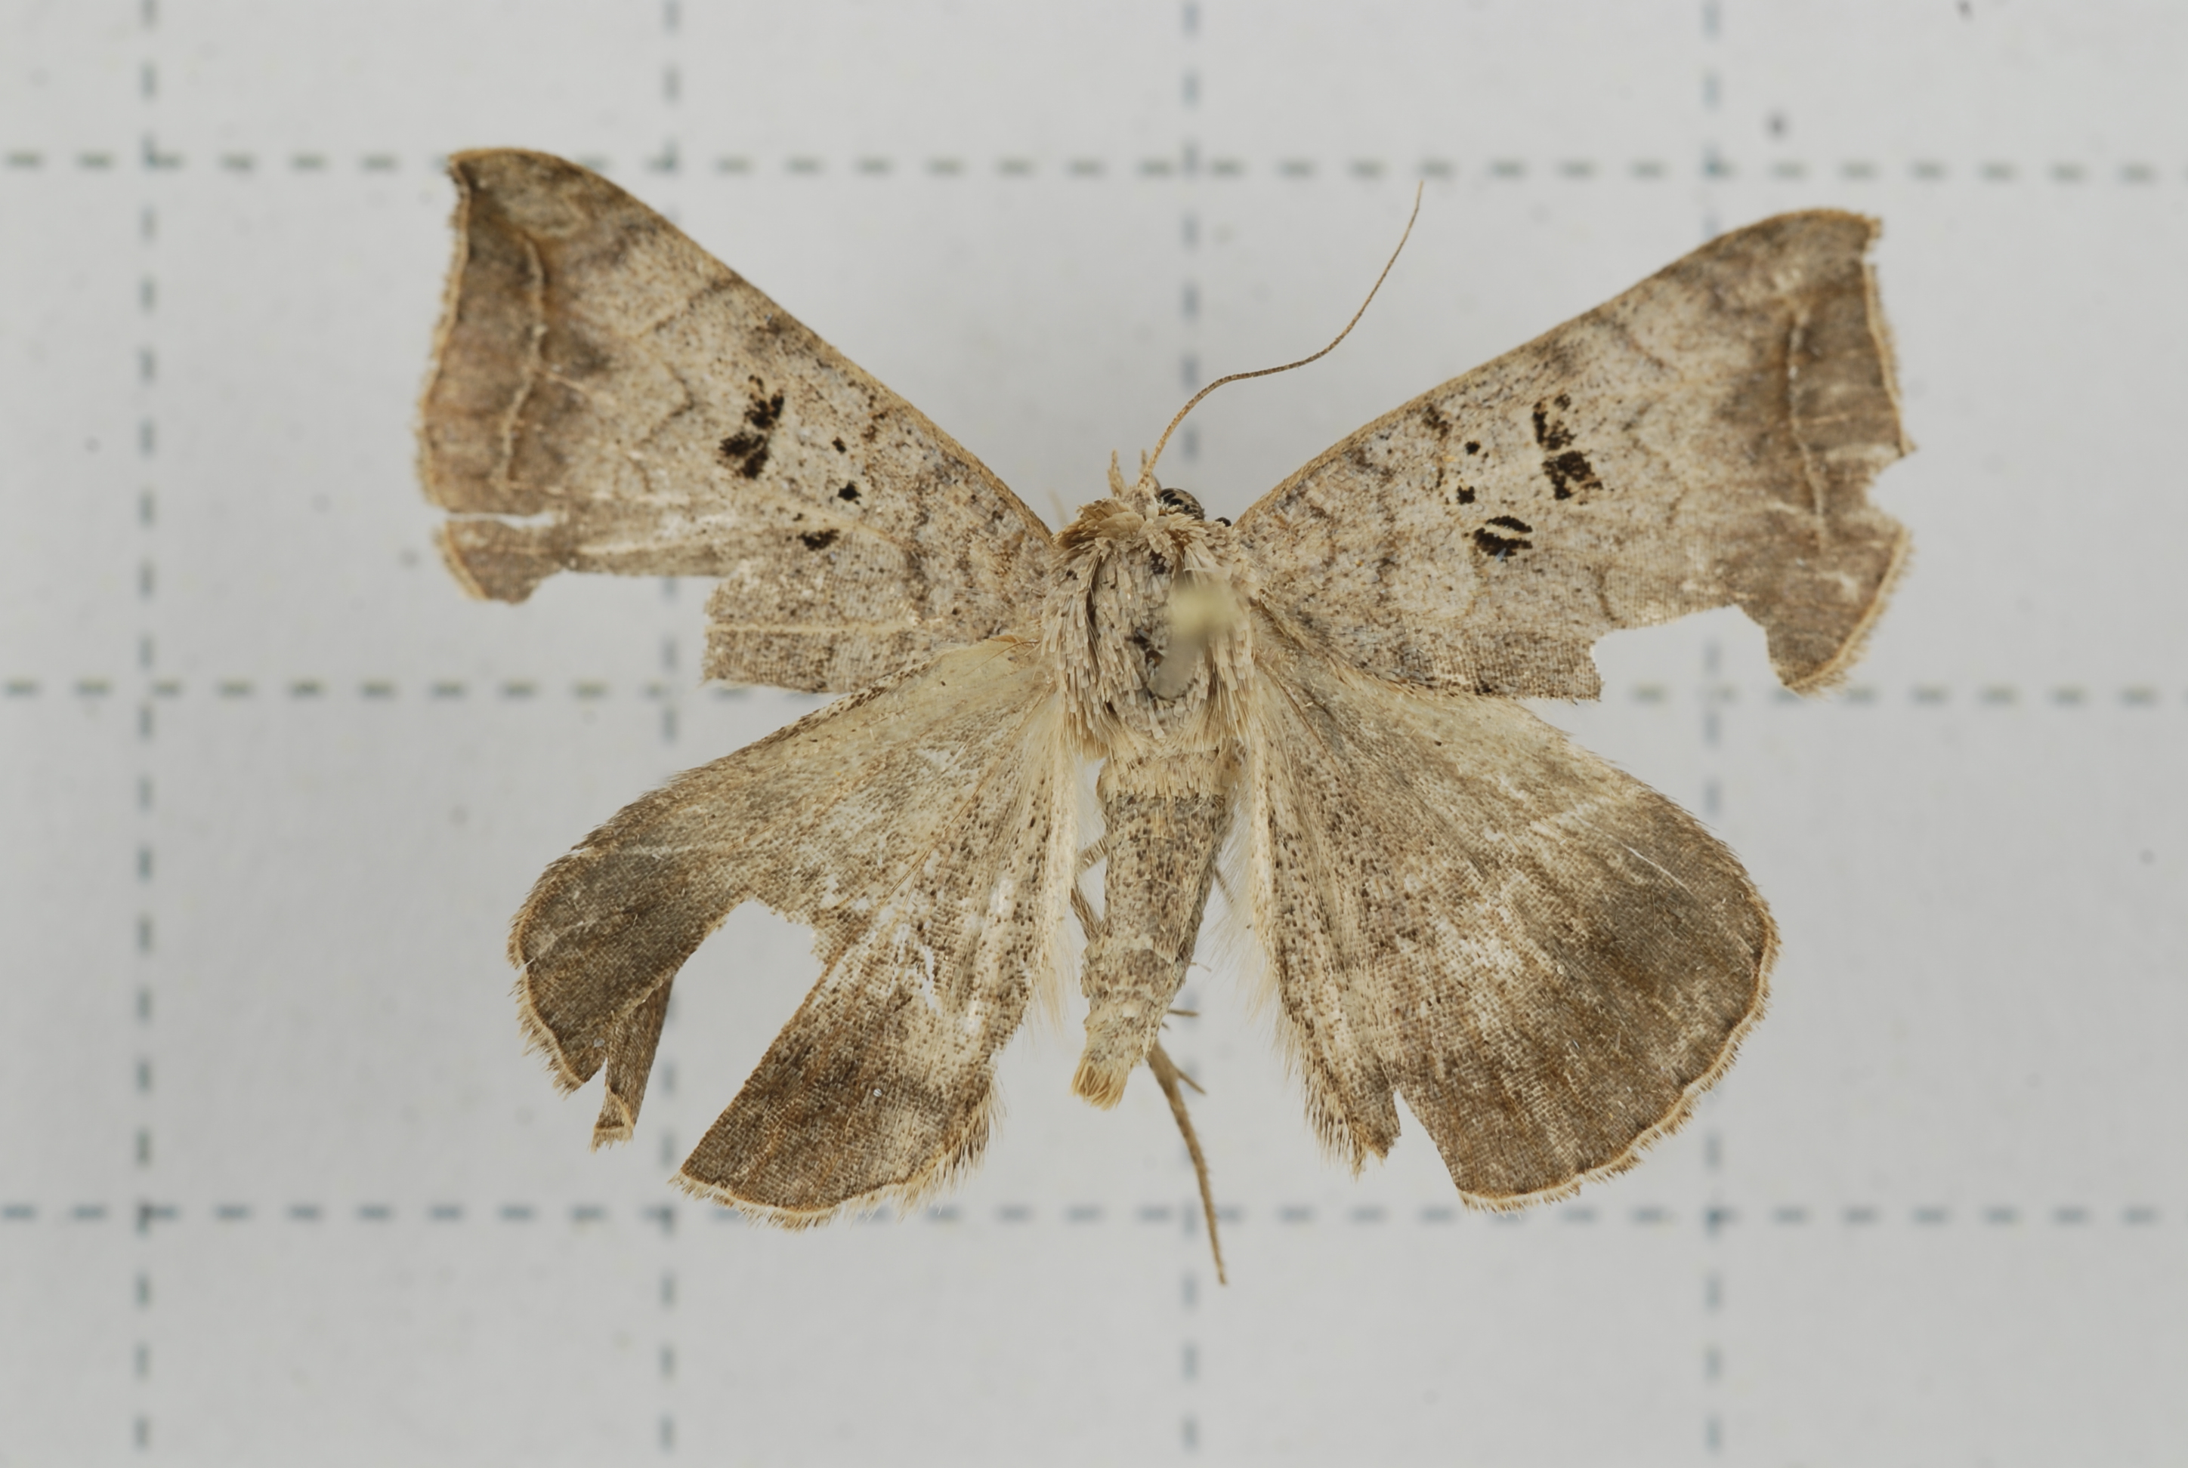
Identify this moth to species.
Blasticorhinus rivulosa
